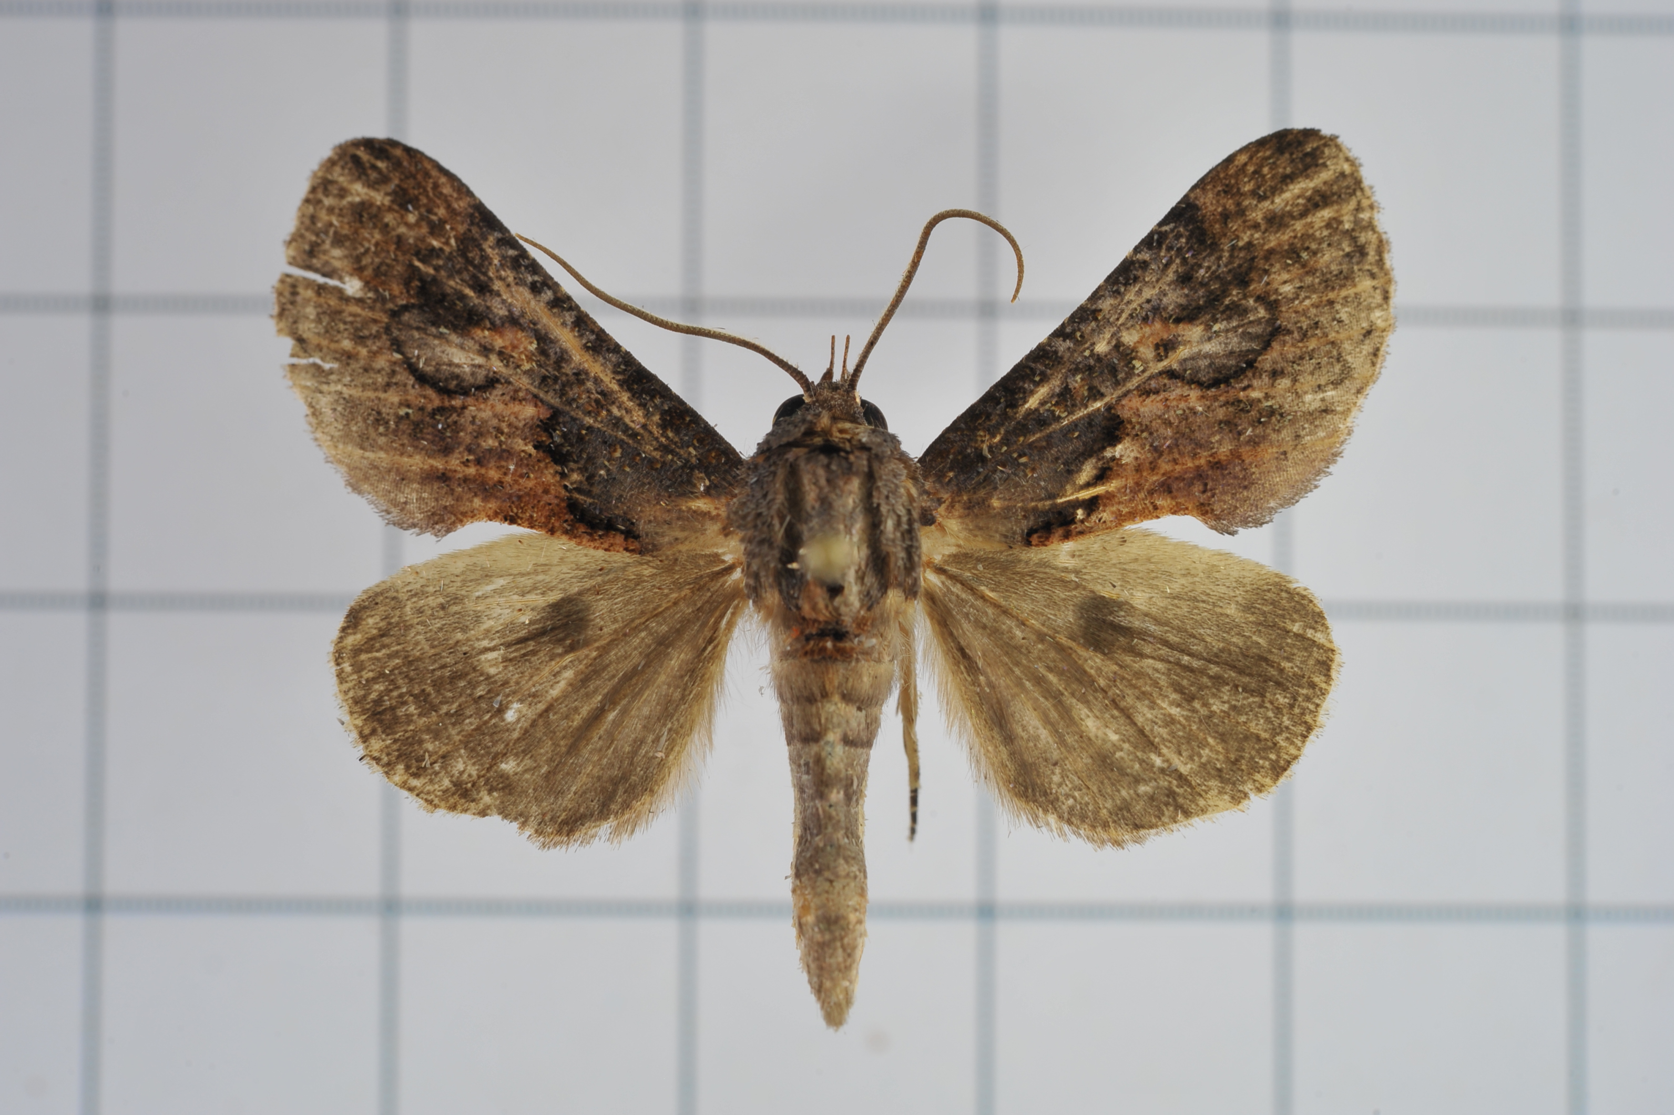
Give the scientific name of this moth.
Batracharta divisa
